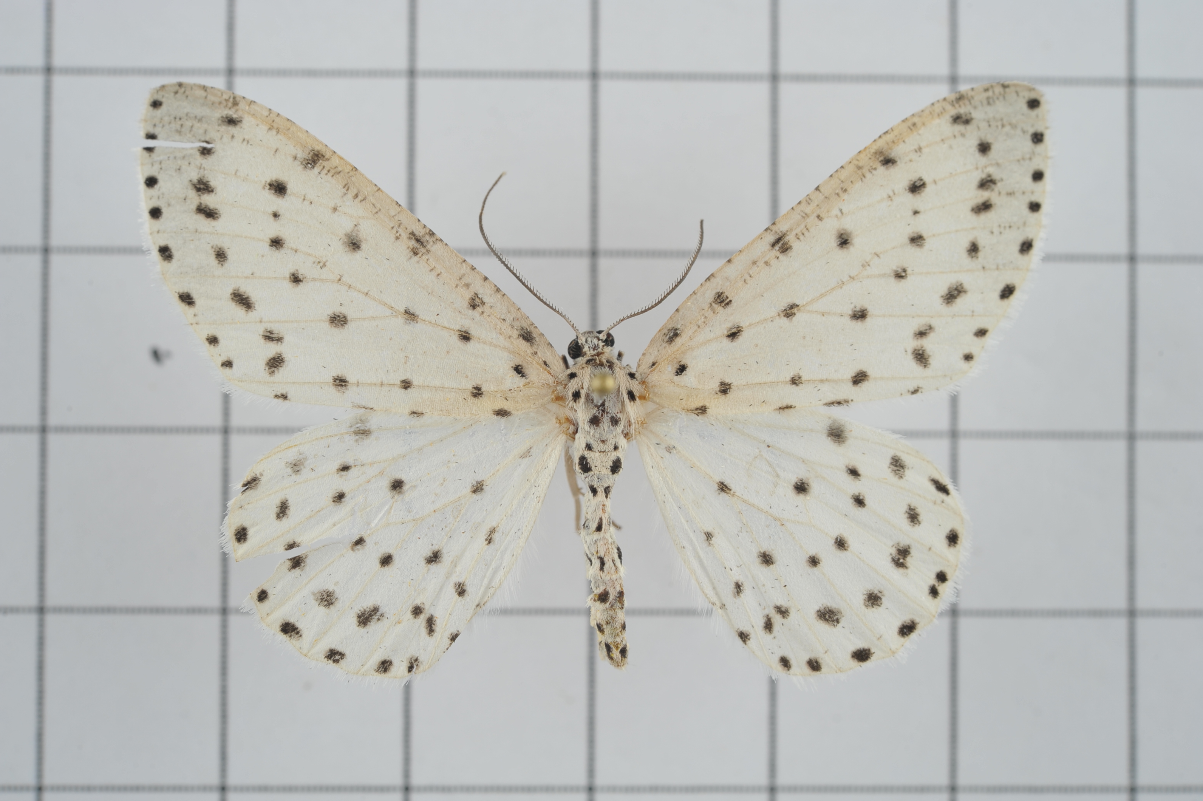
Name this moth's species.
Xenoplia trivialis
